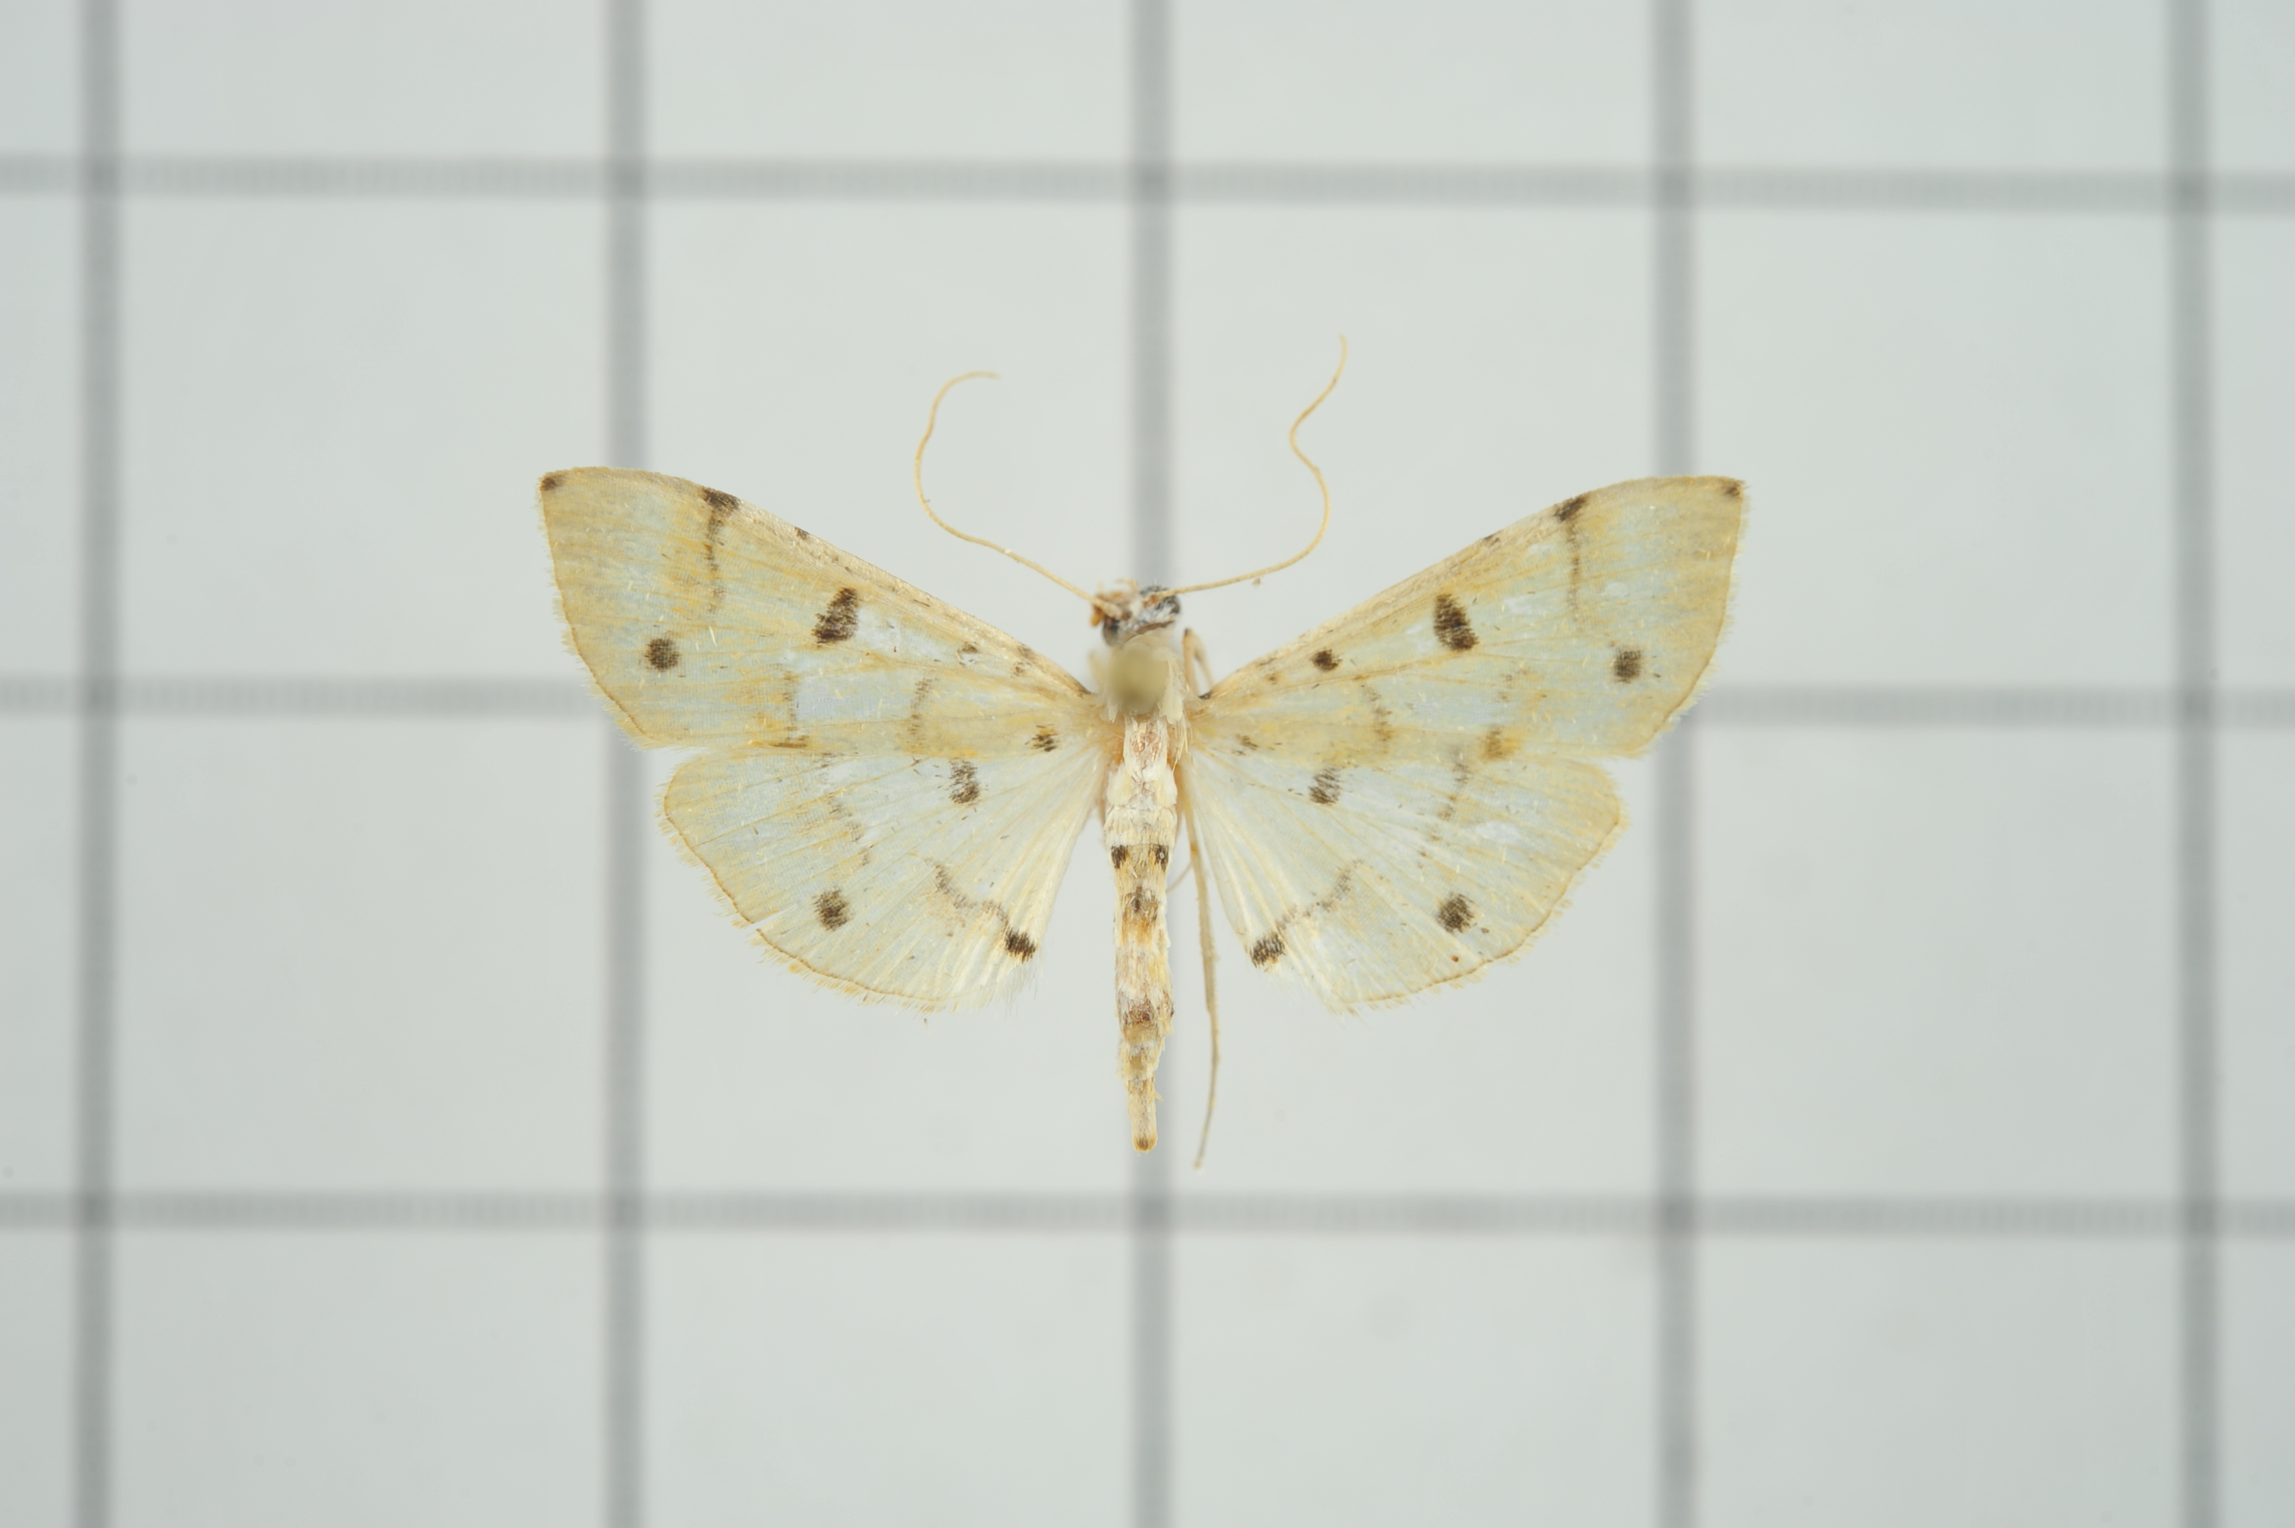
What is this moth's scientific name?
Pycnarmon aeriferalis
